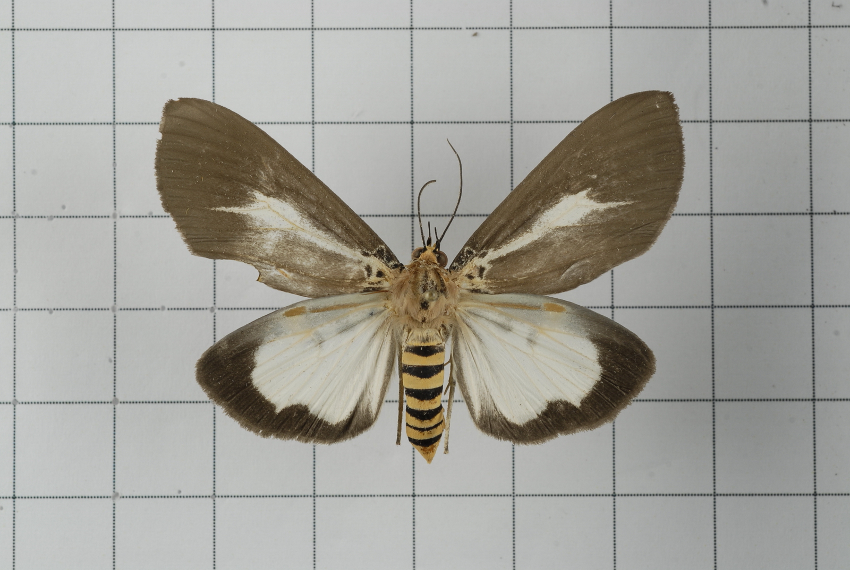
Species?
Asota heliconia zebrina
